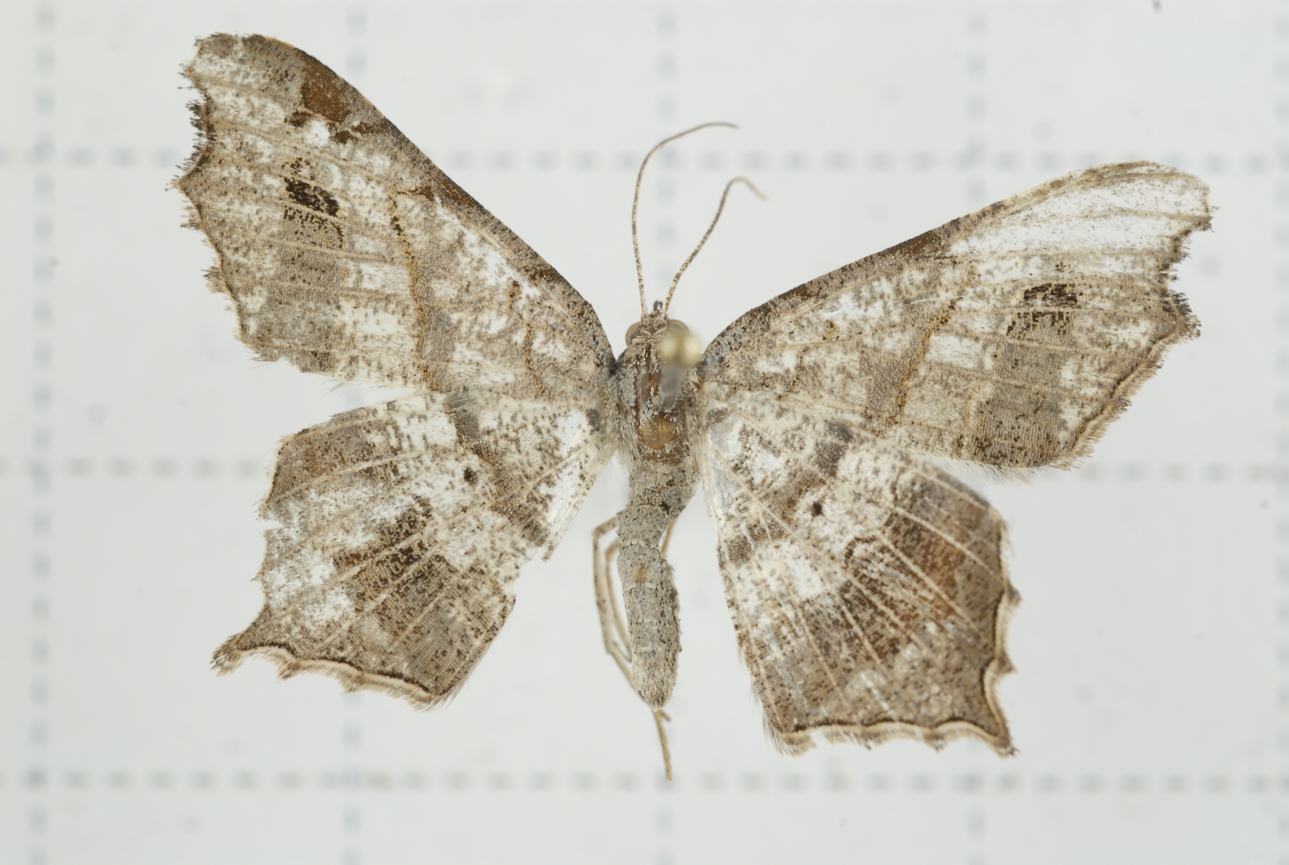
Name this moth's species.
Chiasmia emersaria
